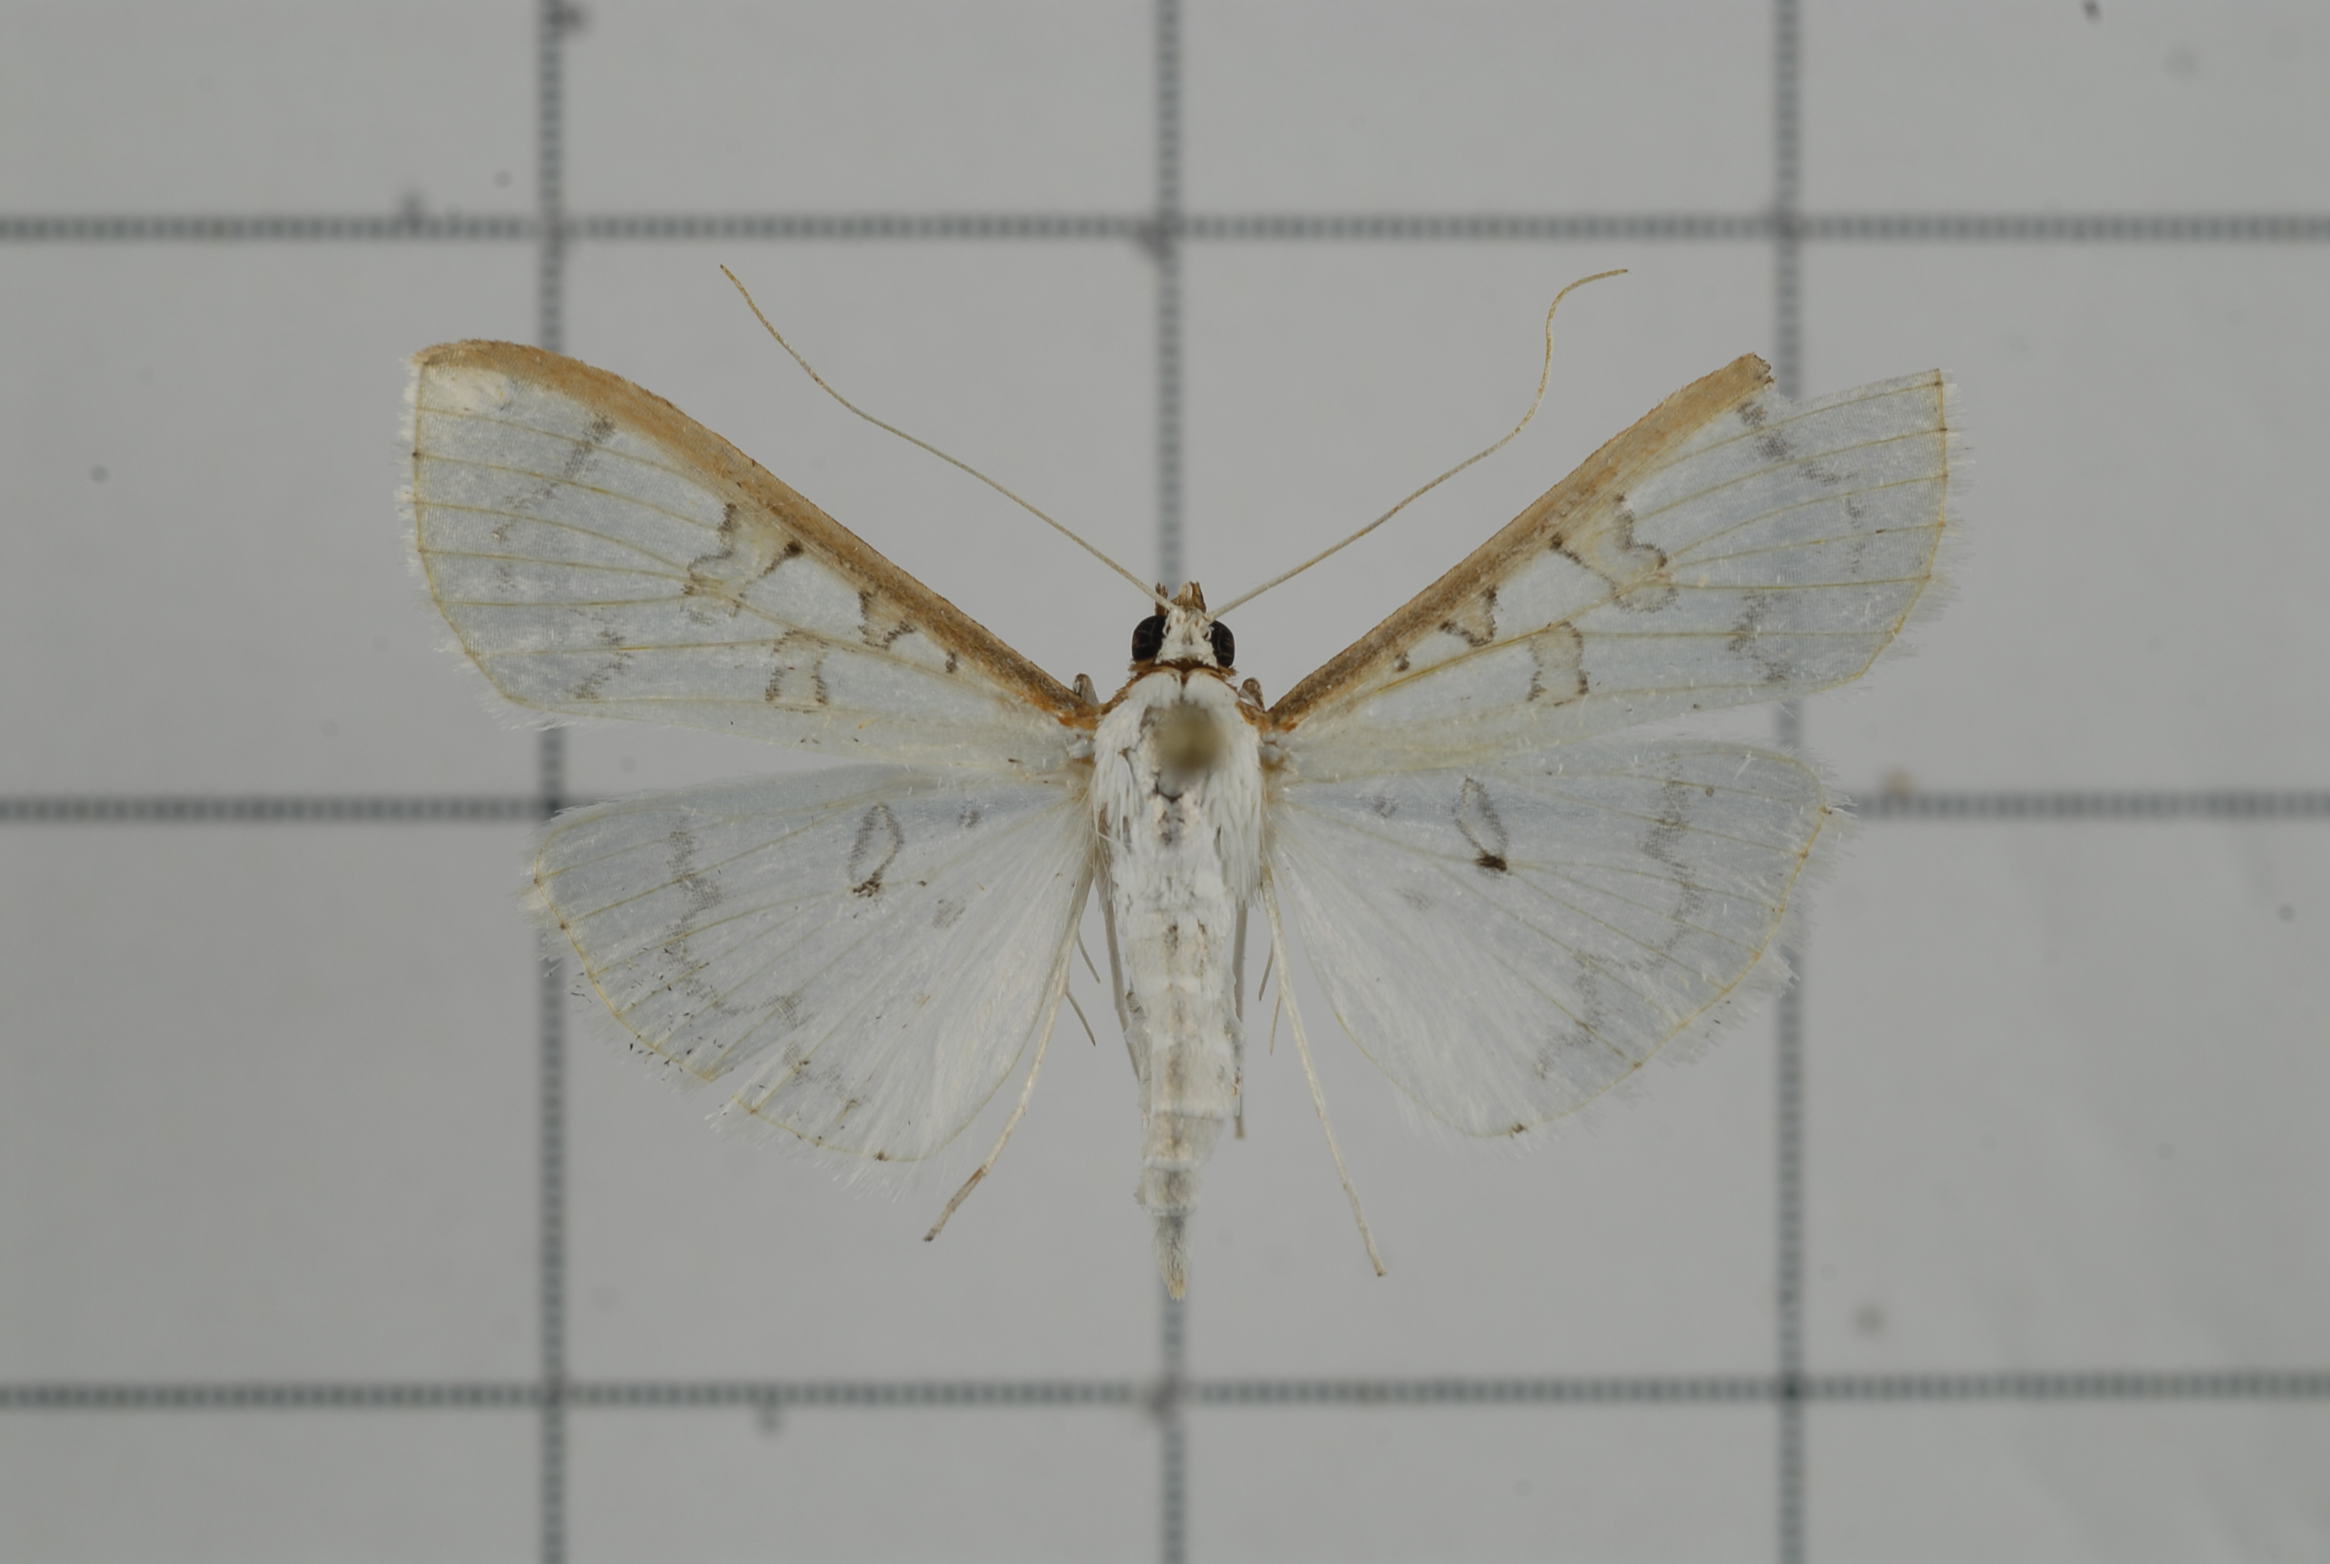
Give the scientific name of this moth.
Palpita hypohomalia
